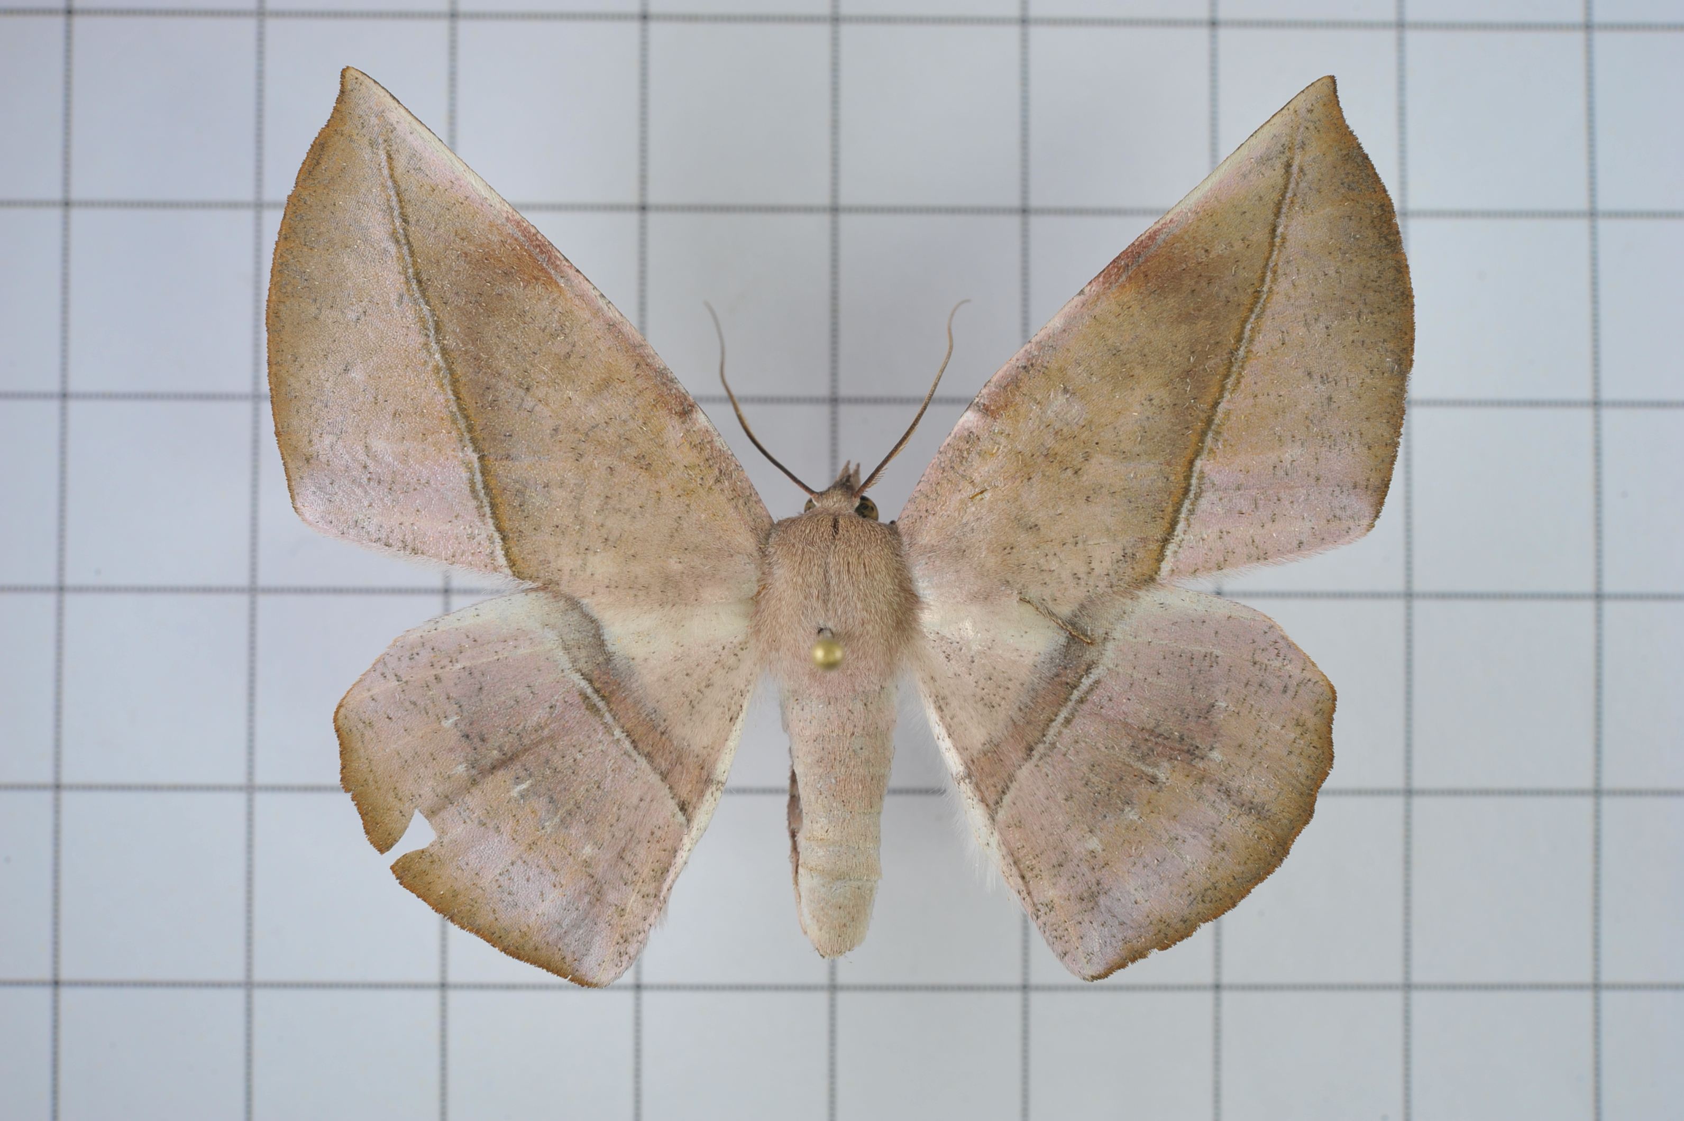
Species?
Sarcinodes yayeyamana
